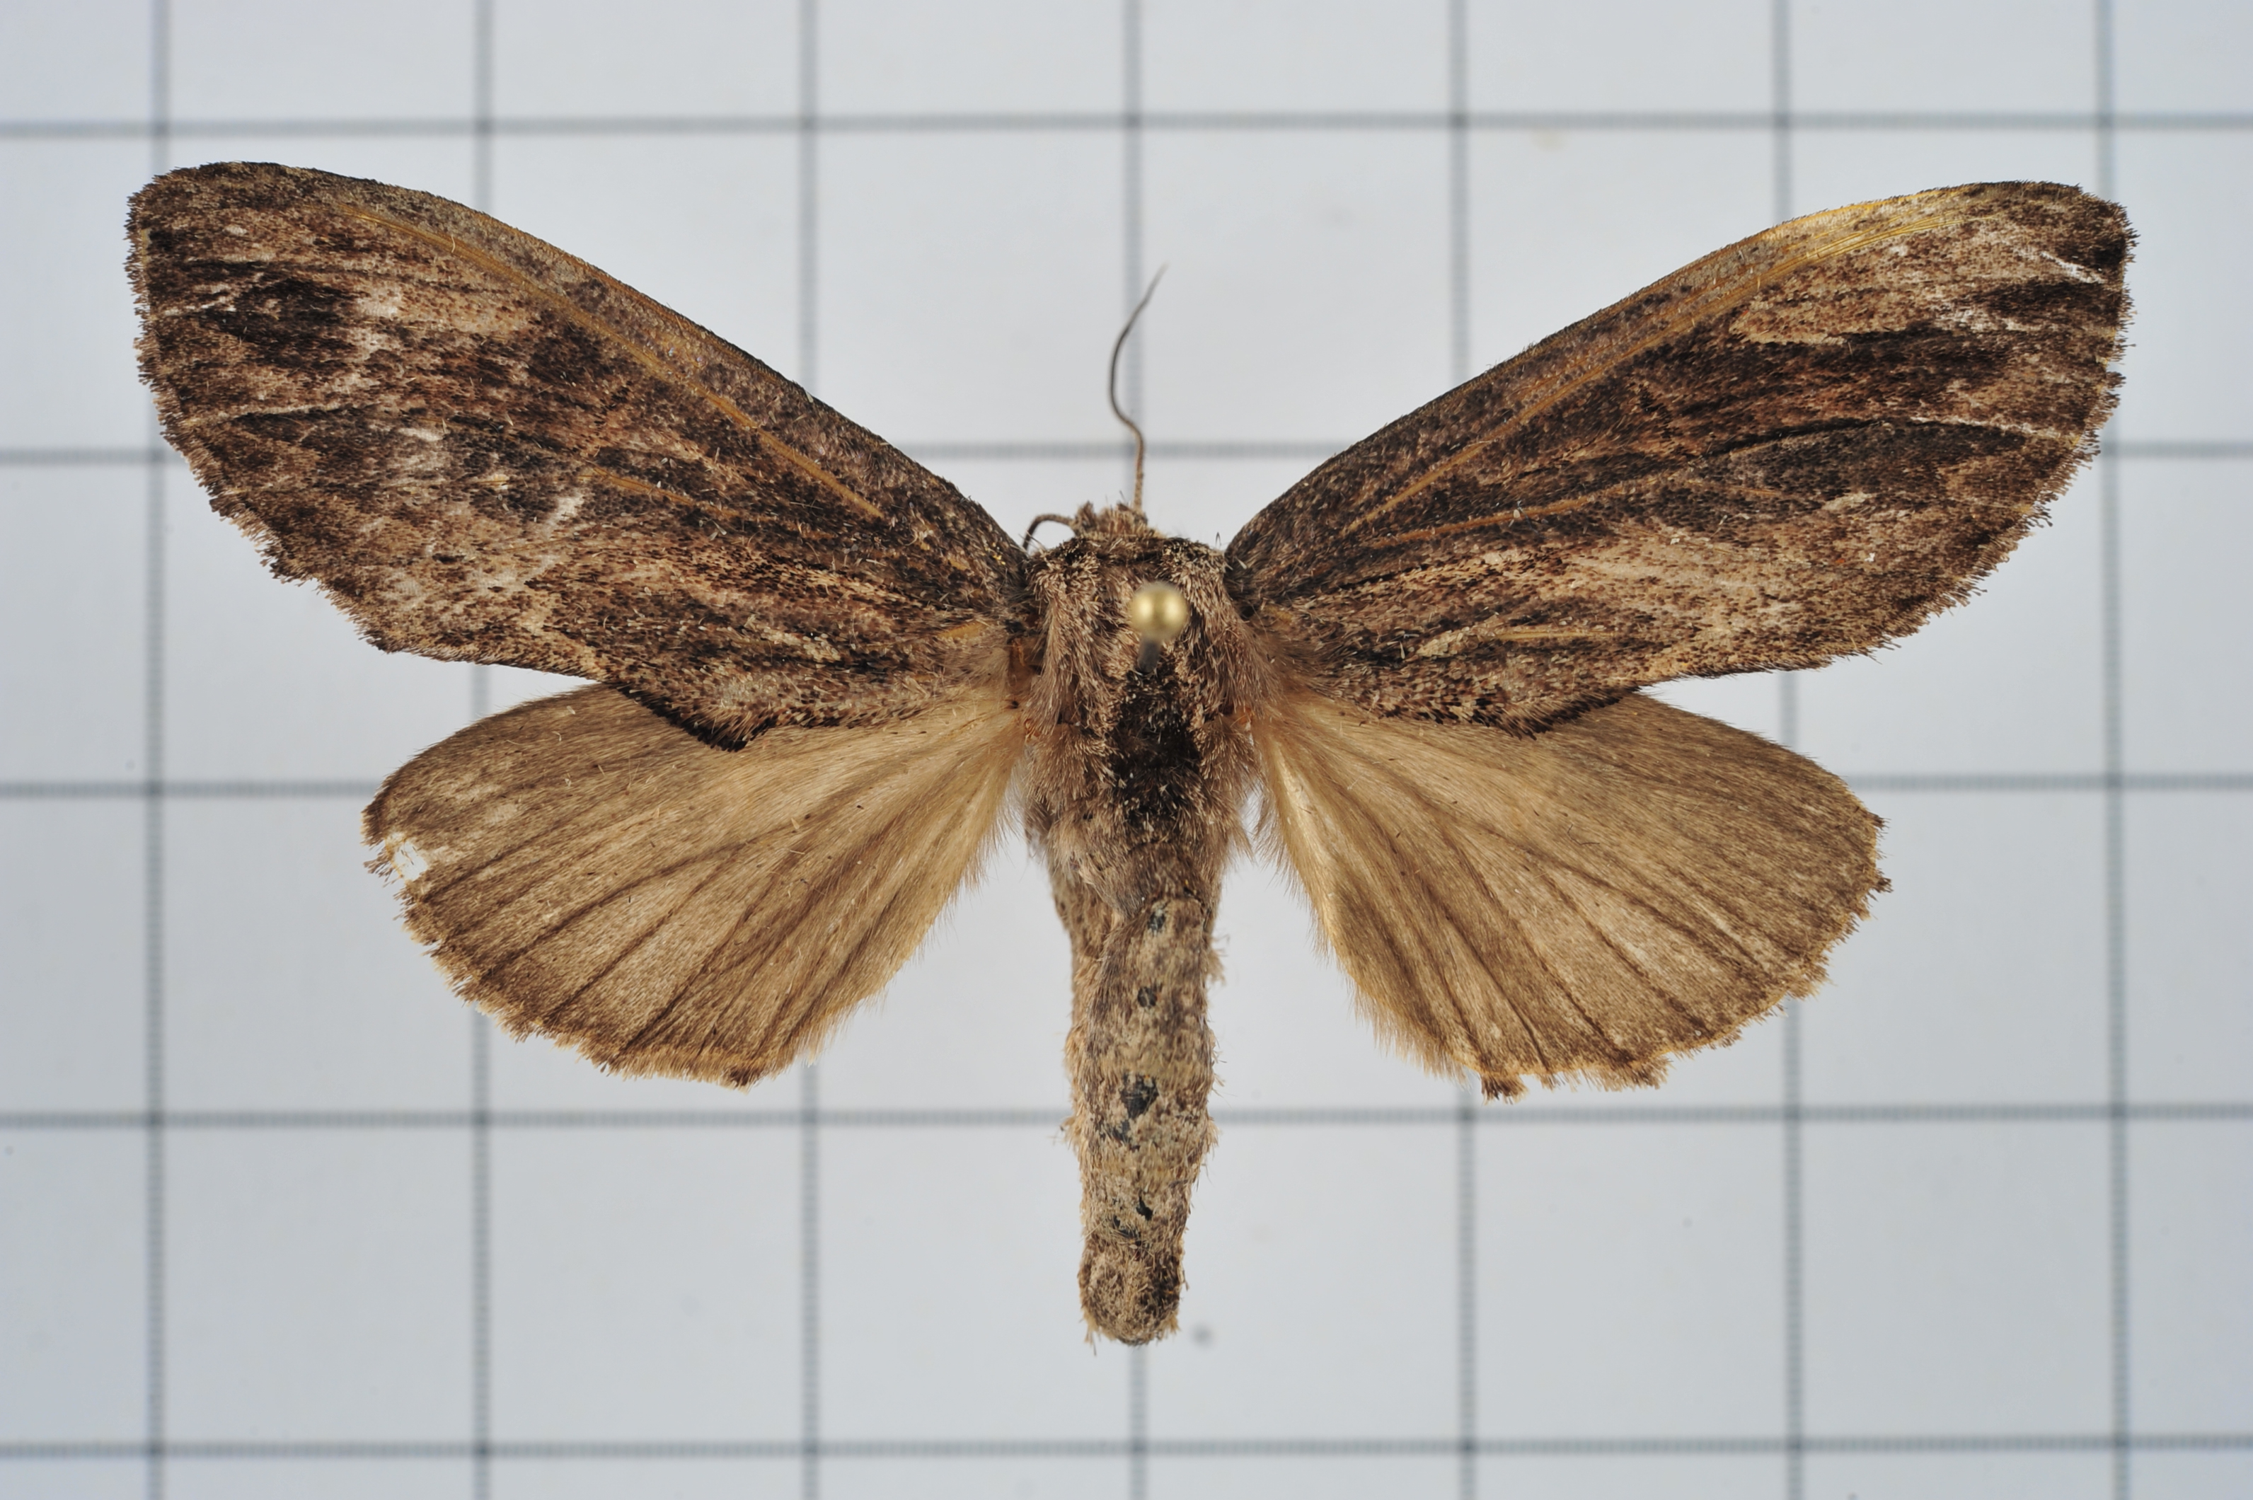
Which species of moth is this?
Allodontoides tenebrosa
